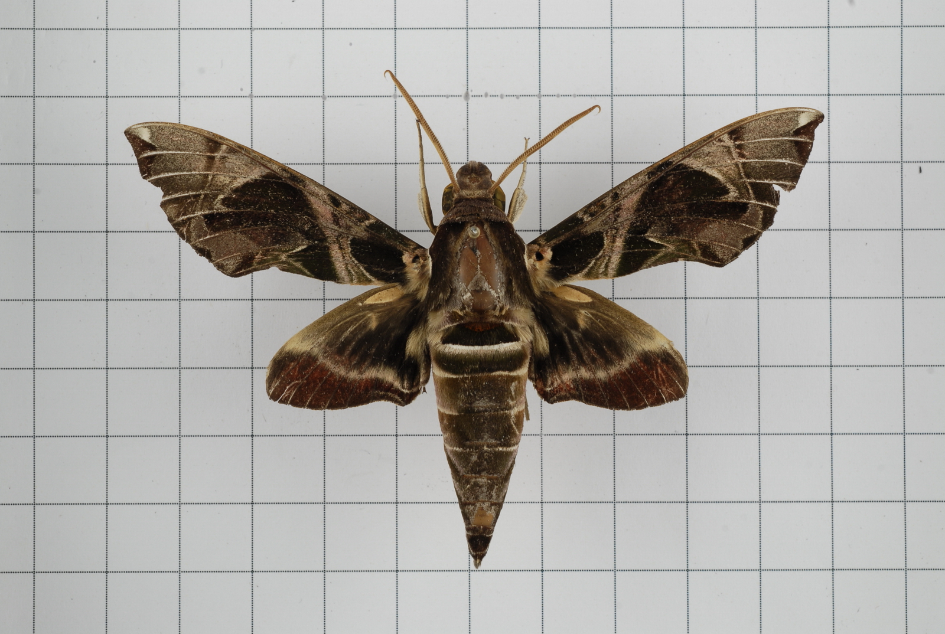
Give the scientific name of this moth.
Daphnis hypothous crameri
